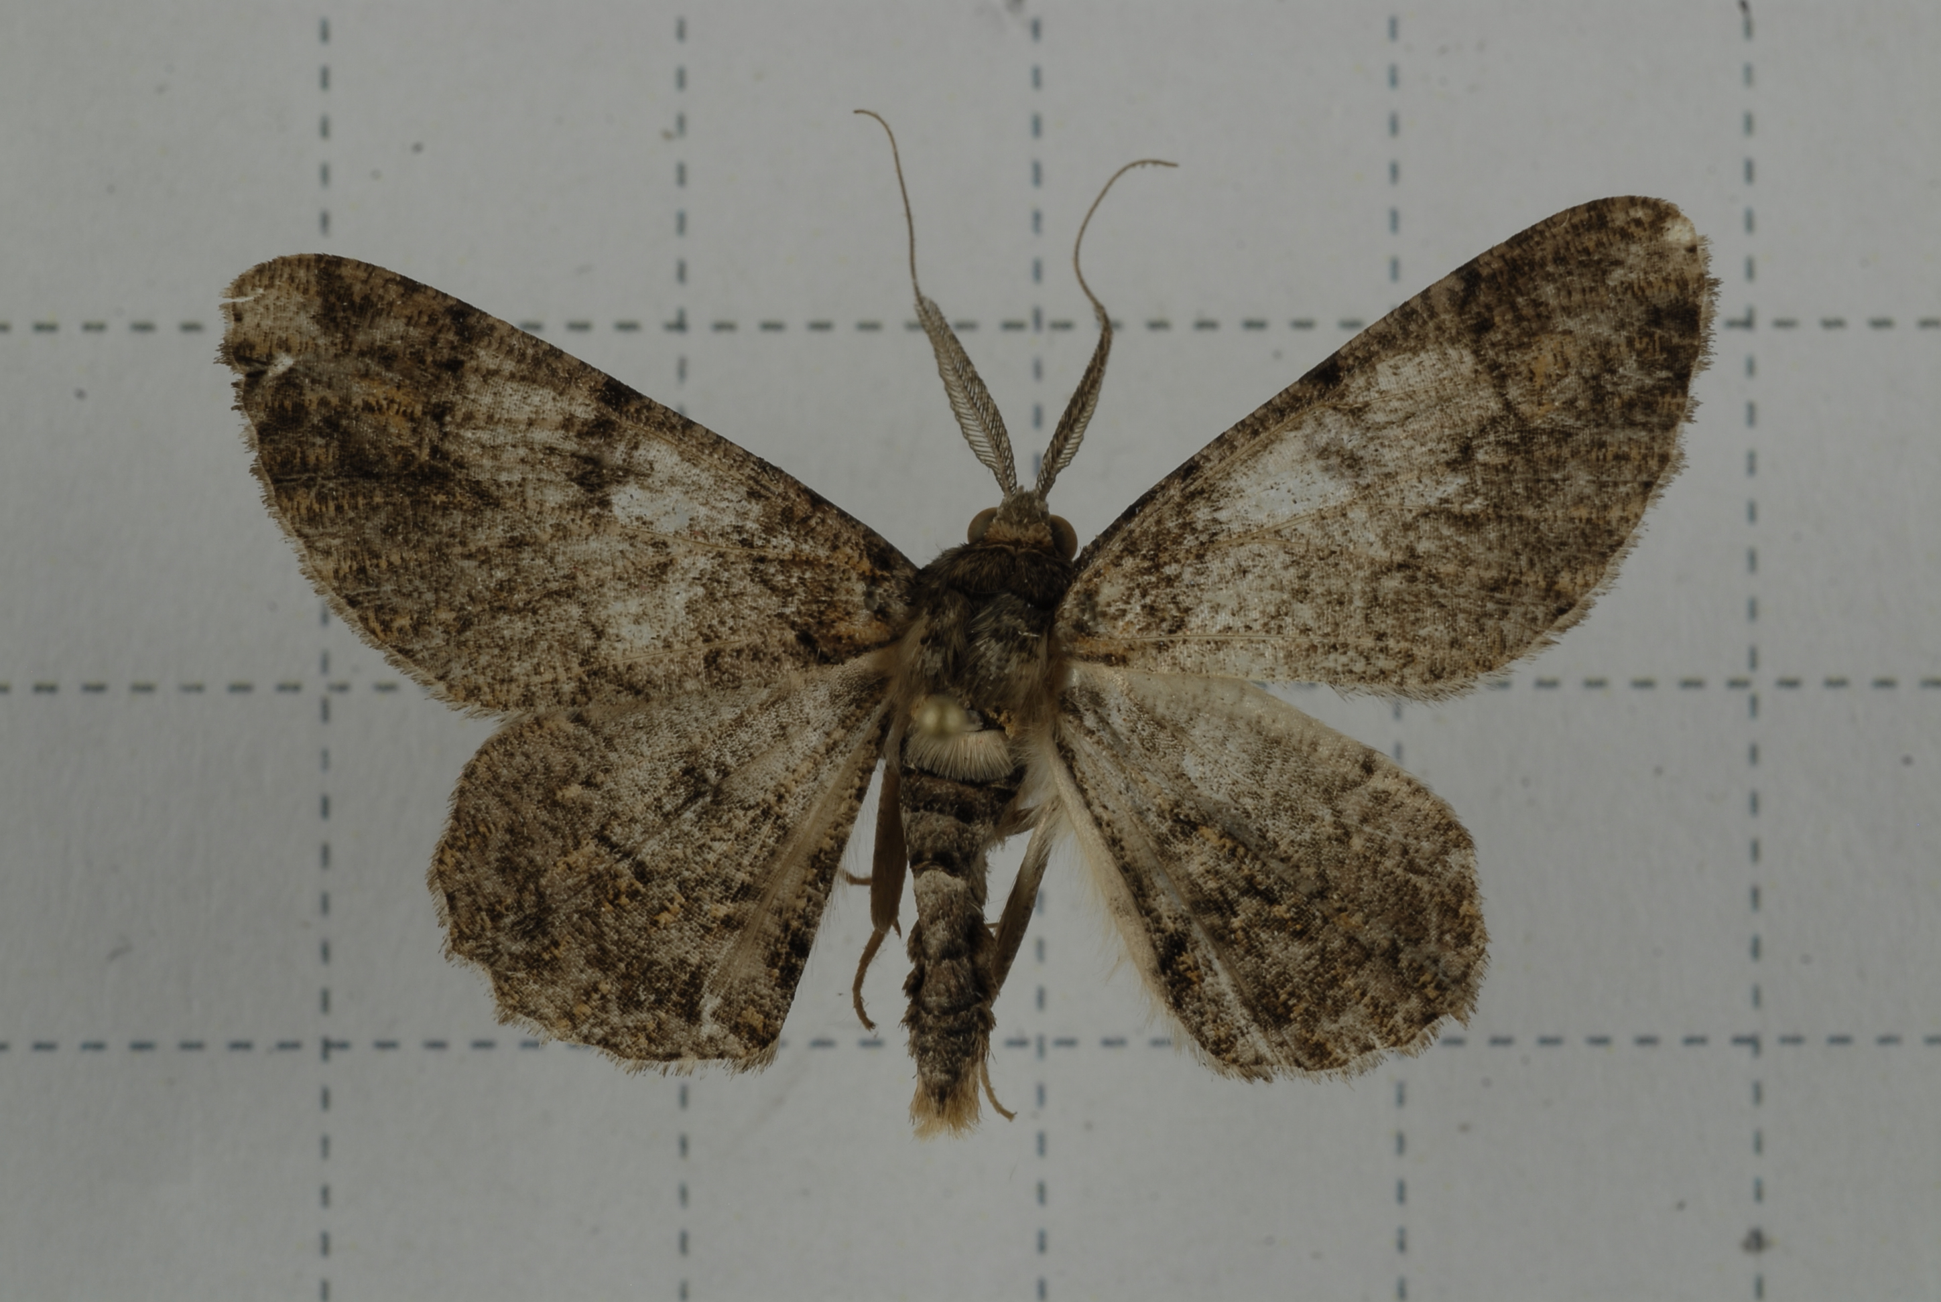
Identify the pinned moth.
Cleora alienaria
